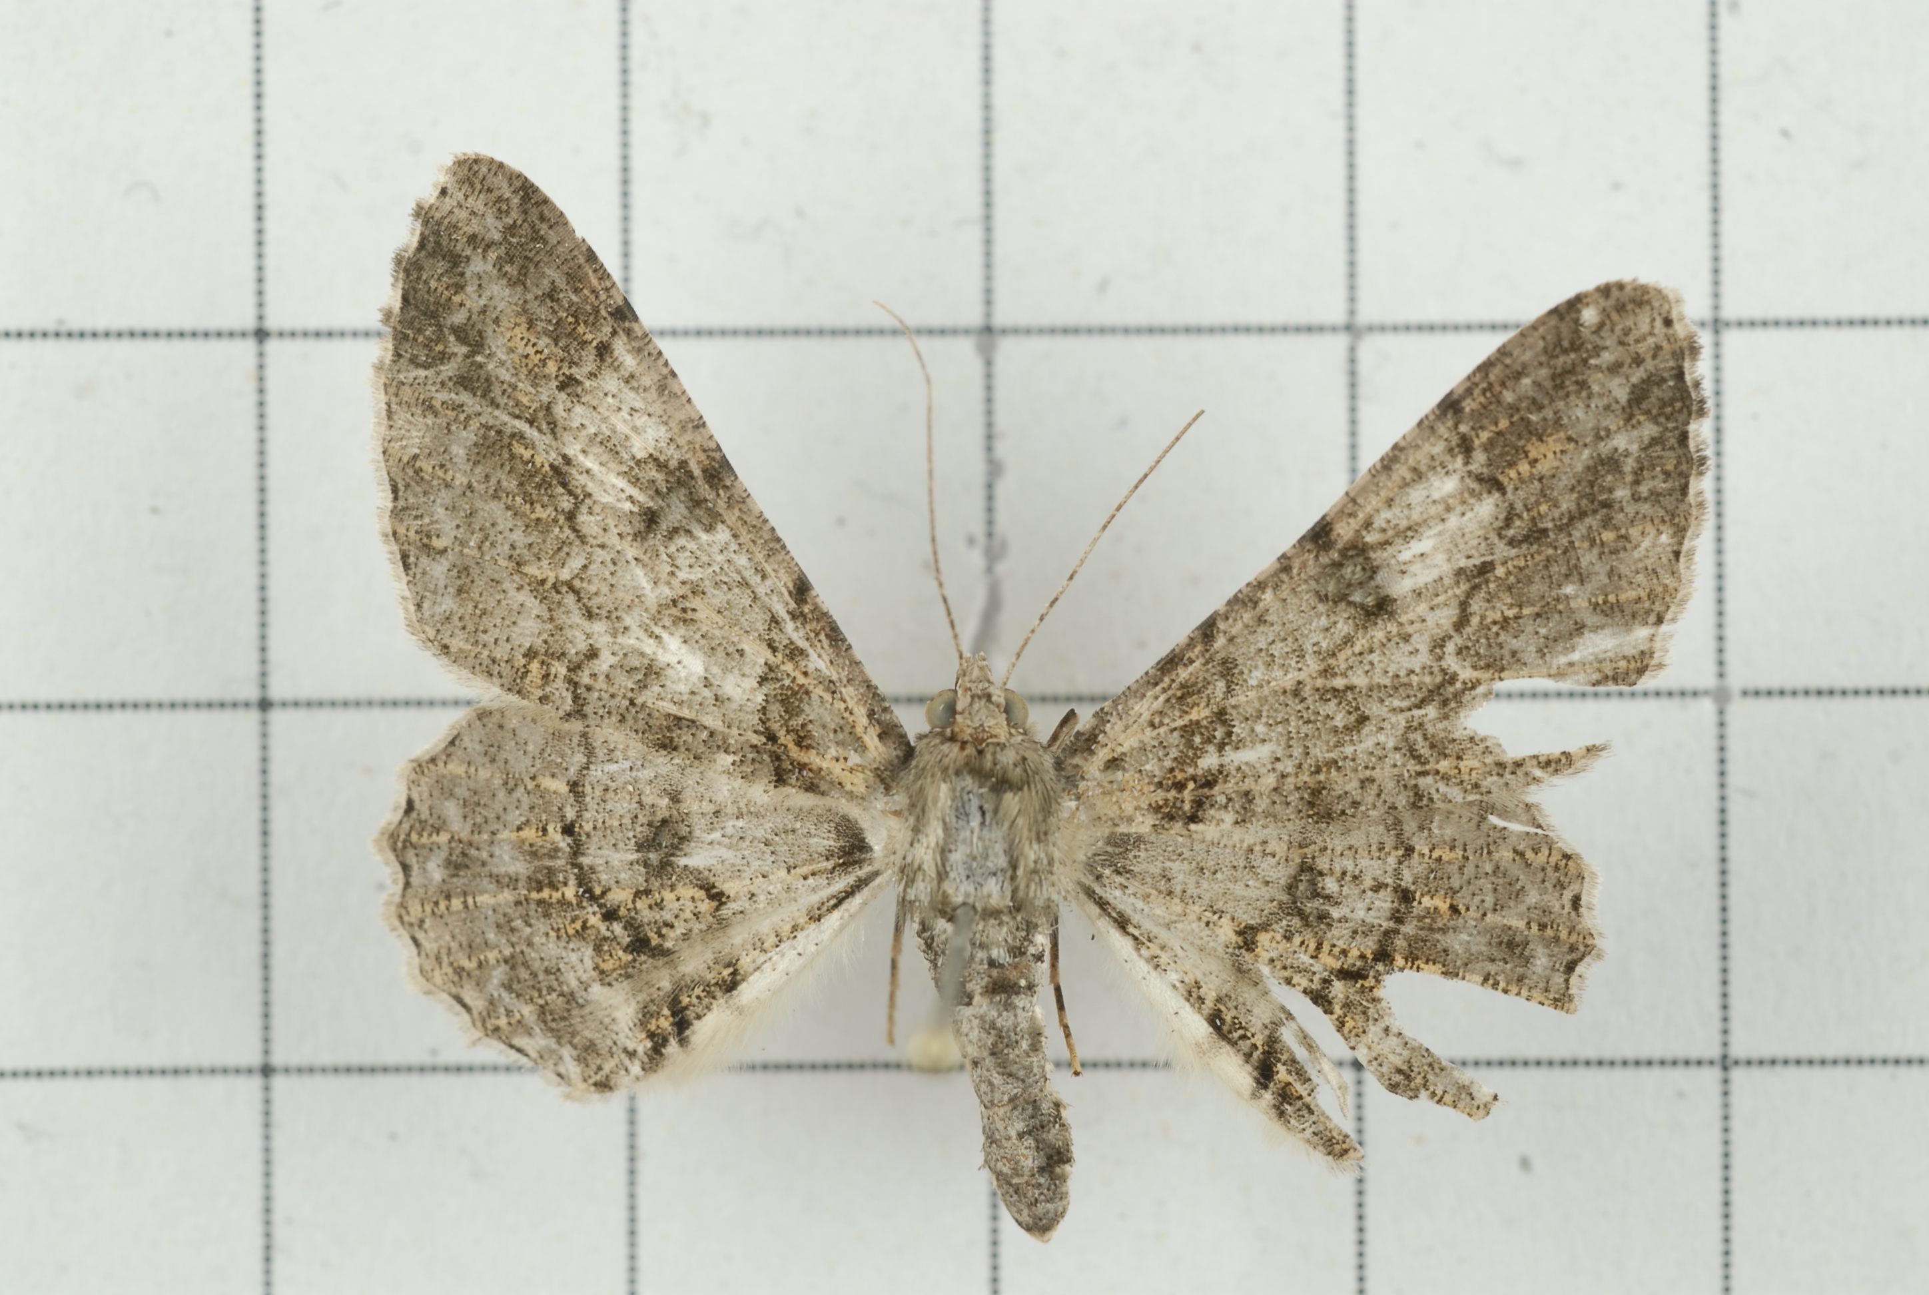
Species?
Cleora alienaria
